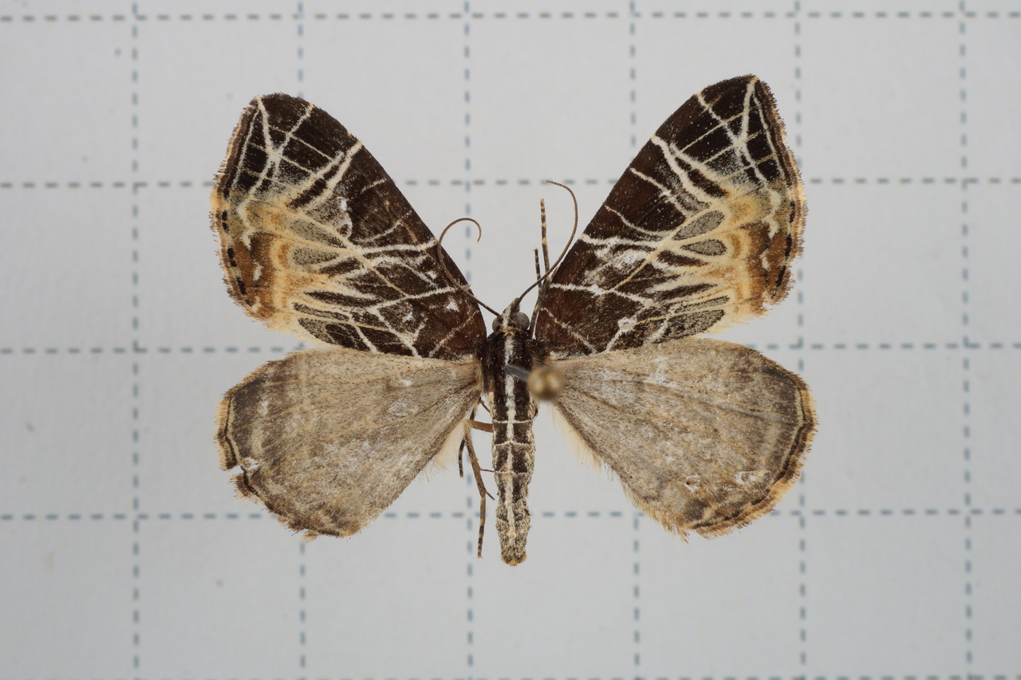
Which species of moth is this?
Evecliptopera illitata acreta
